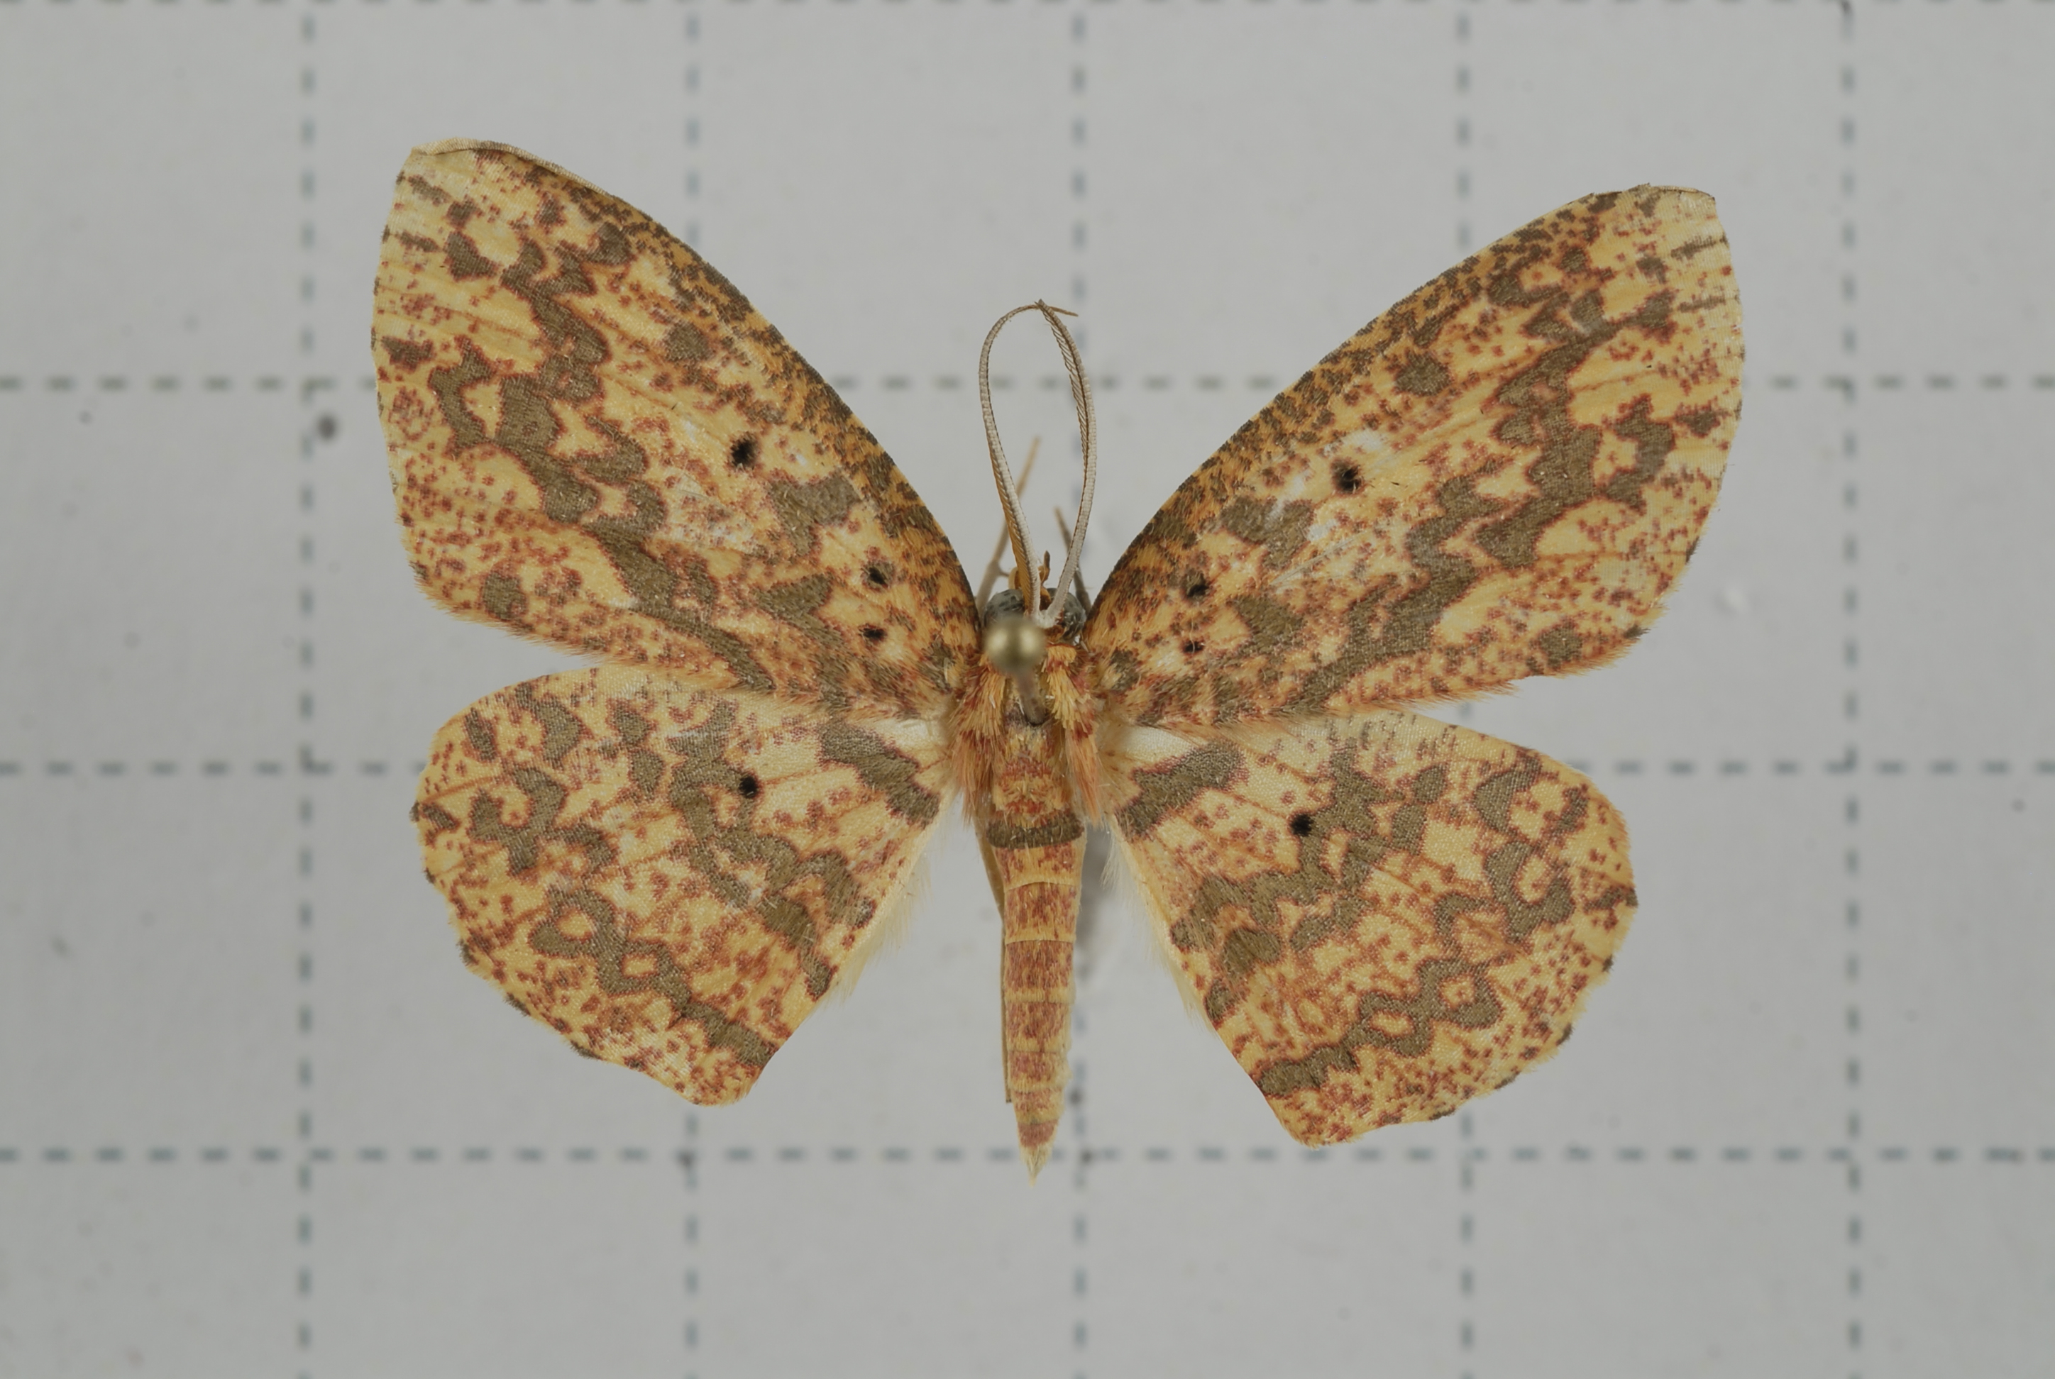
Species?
Borbacha pardaria
